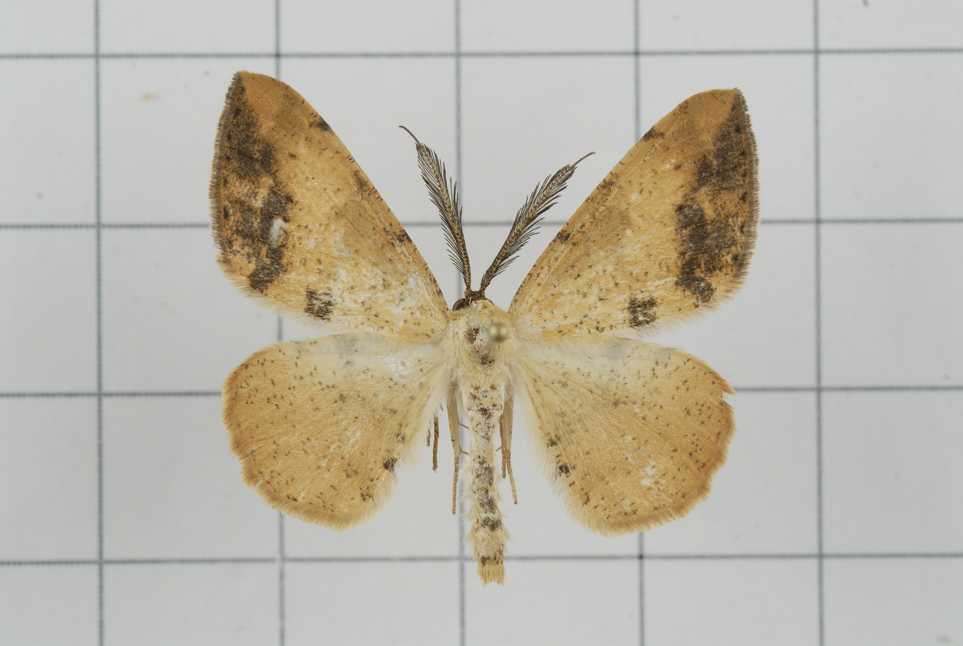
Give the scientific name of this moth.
Lophobates ochrolaria
